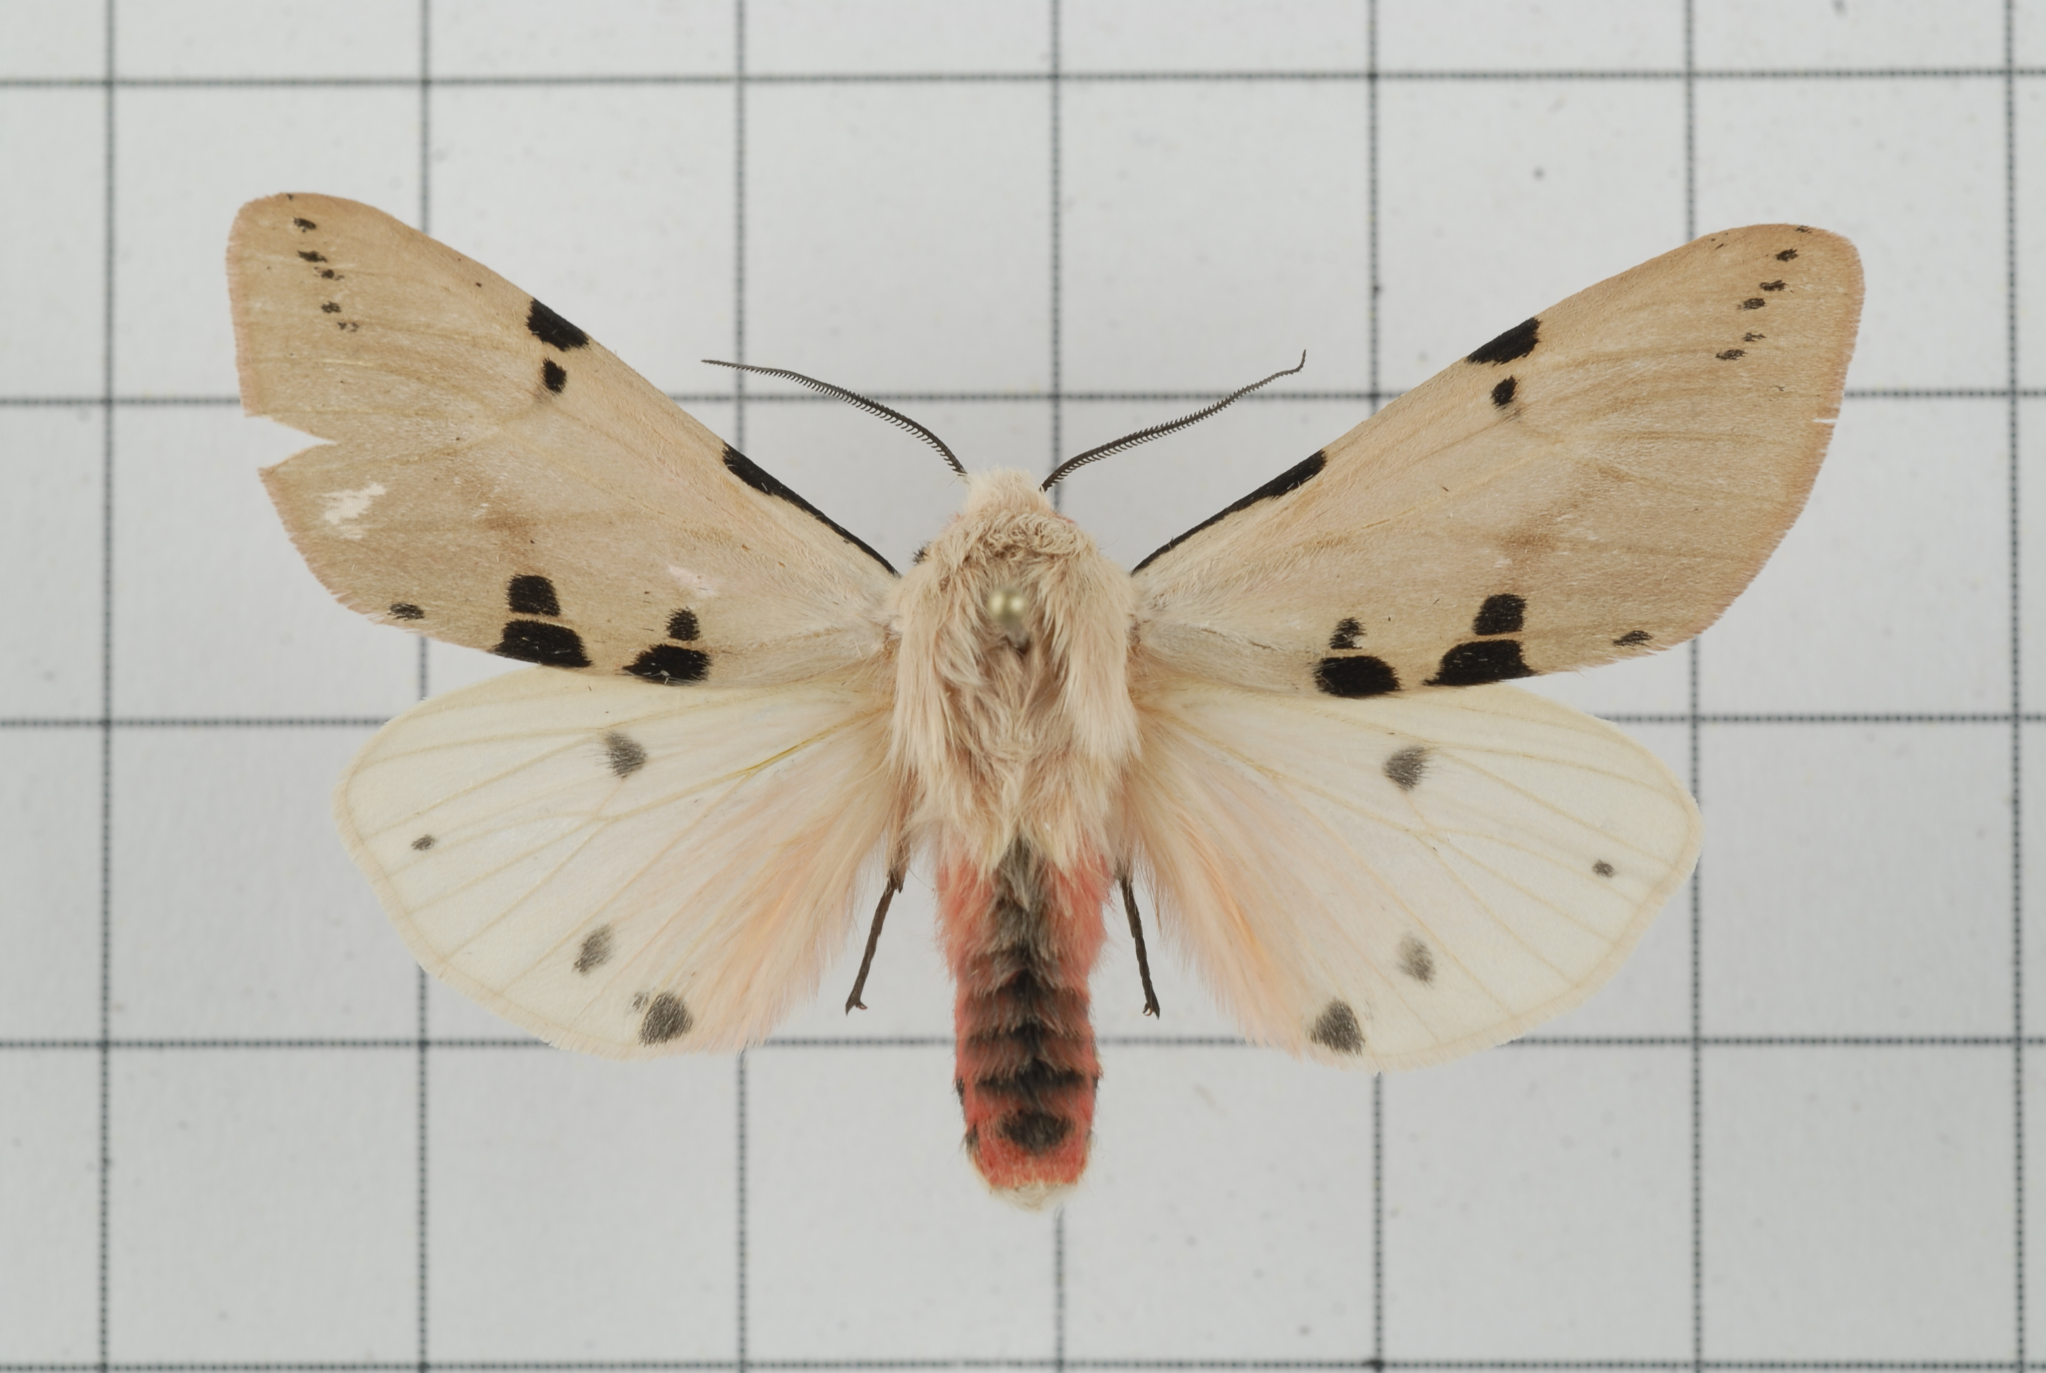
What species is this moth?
Spilarctia clava
